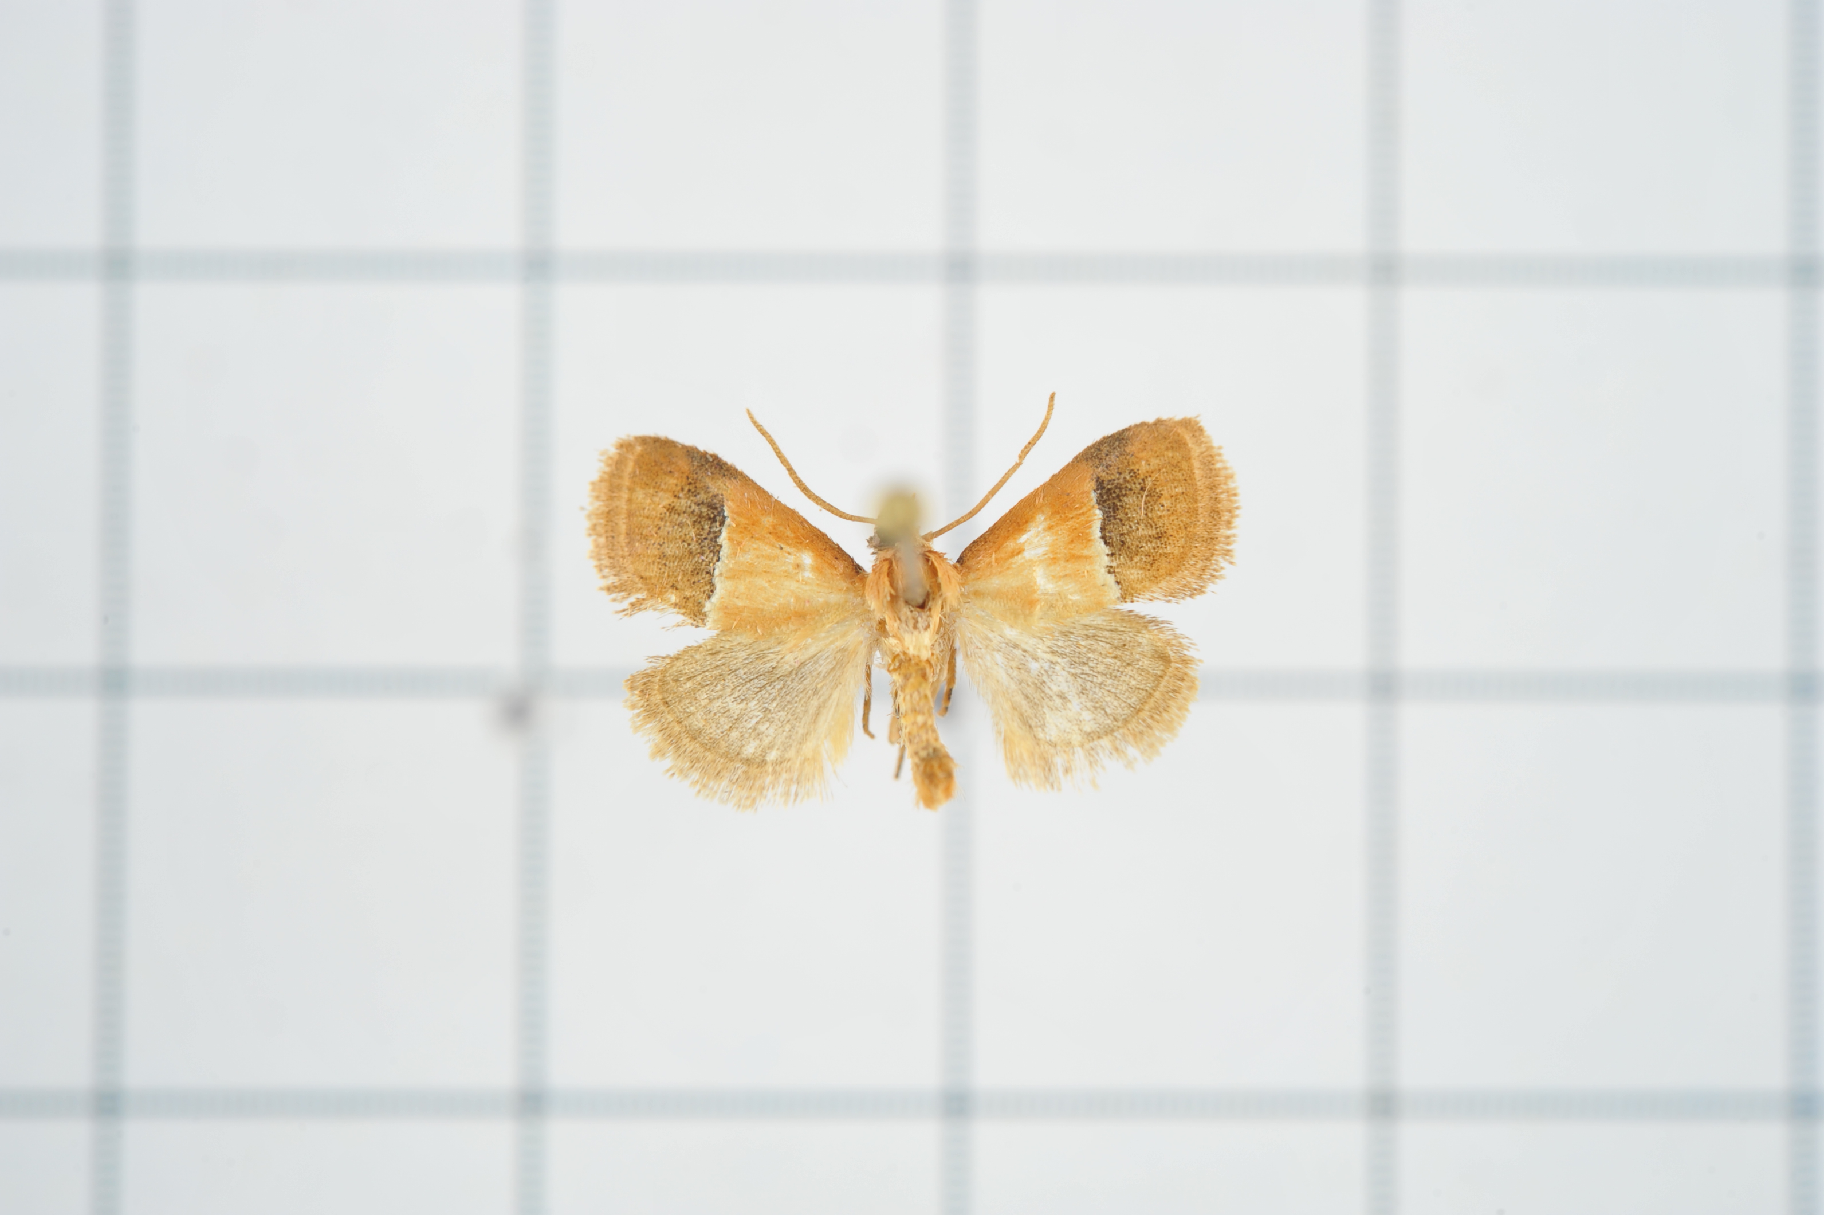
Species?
Trichogyia limacodiformis
